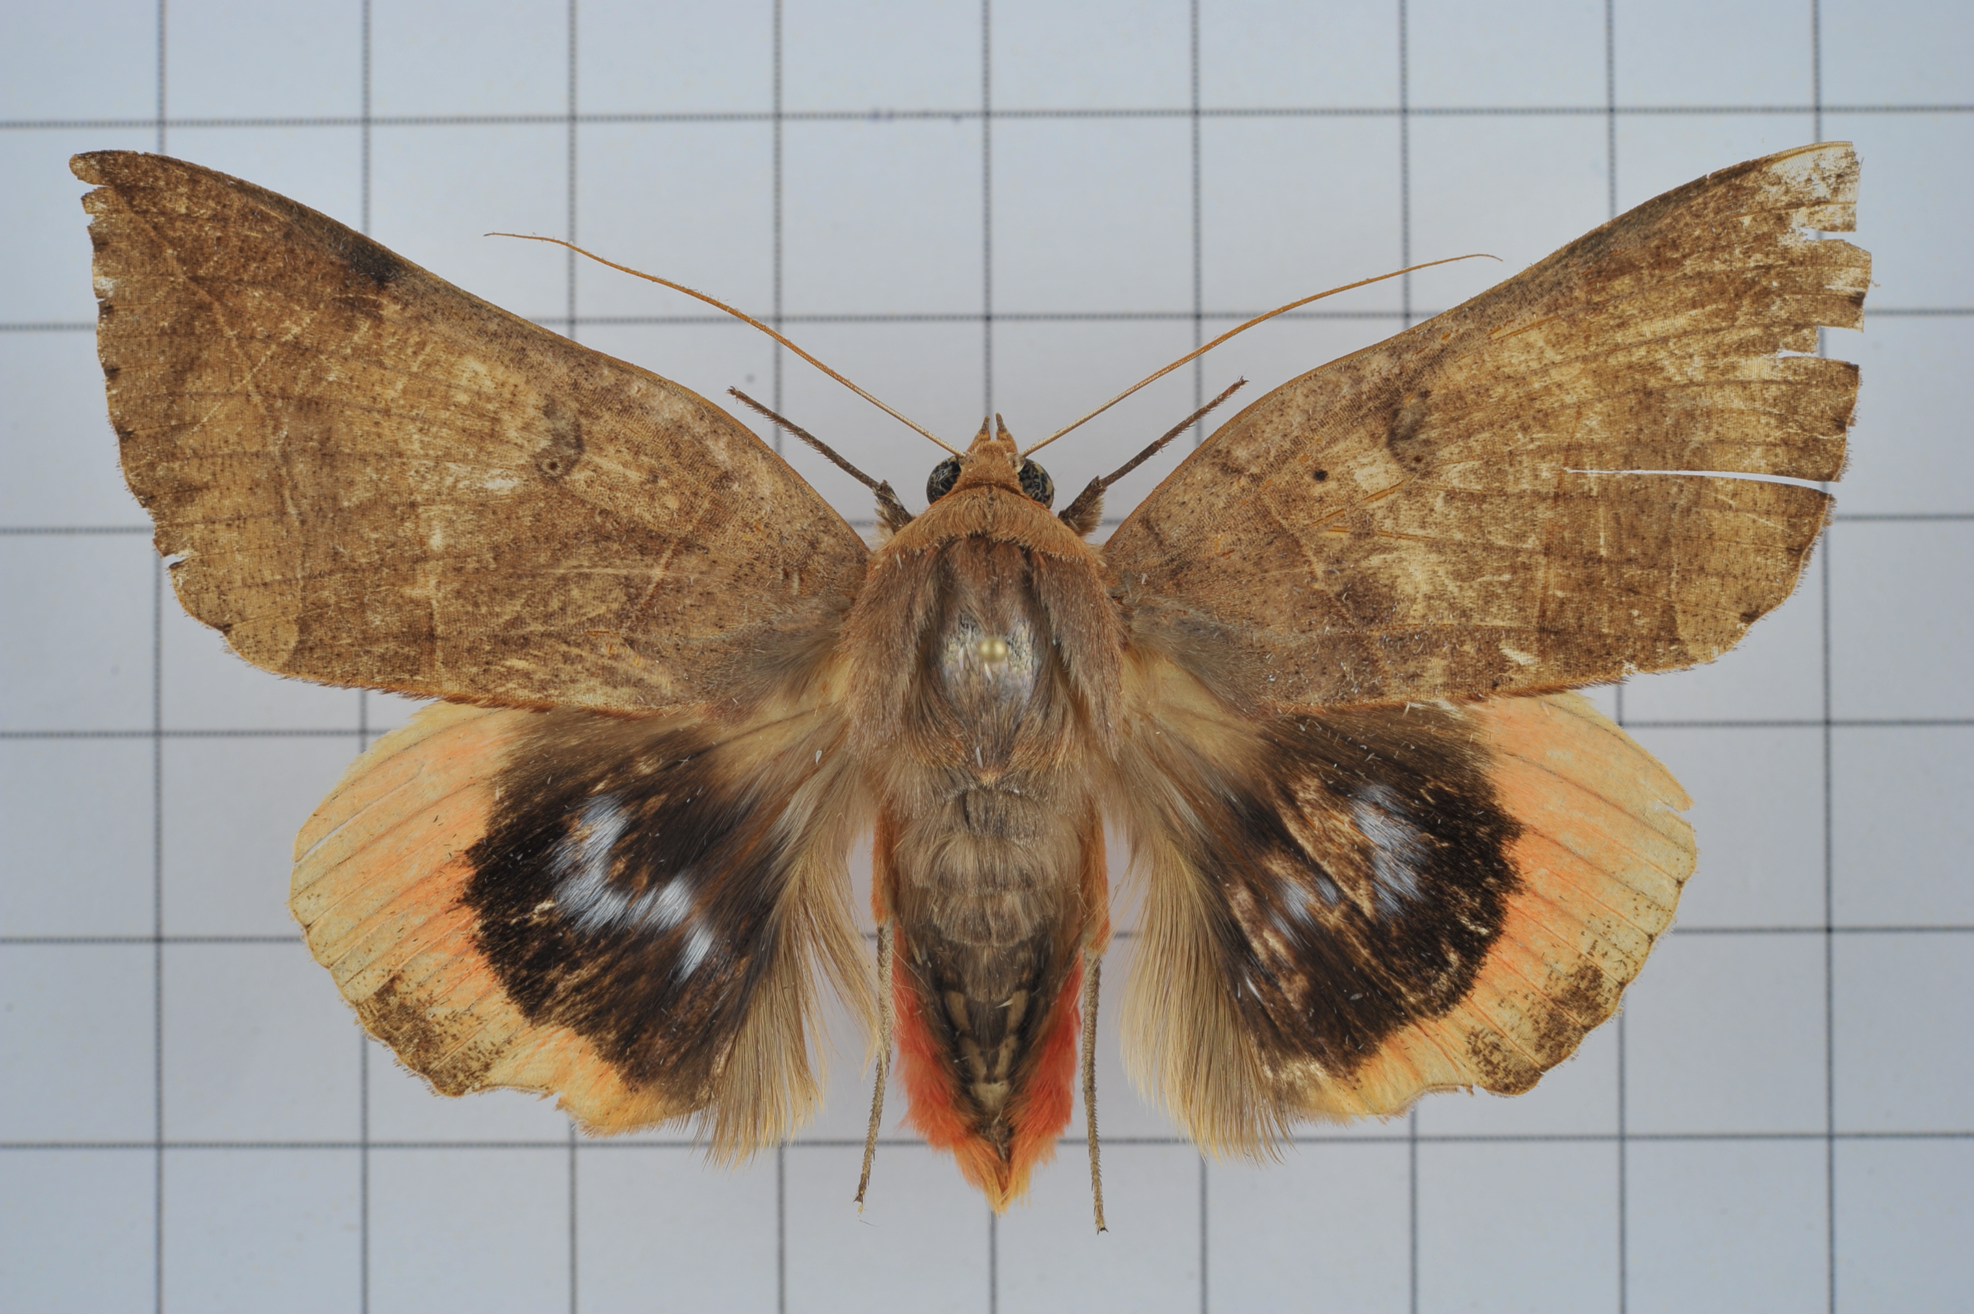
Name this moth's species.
Thyas juno
